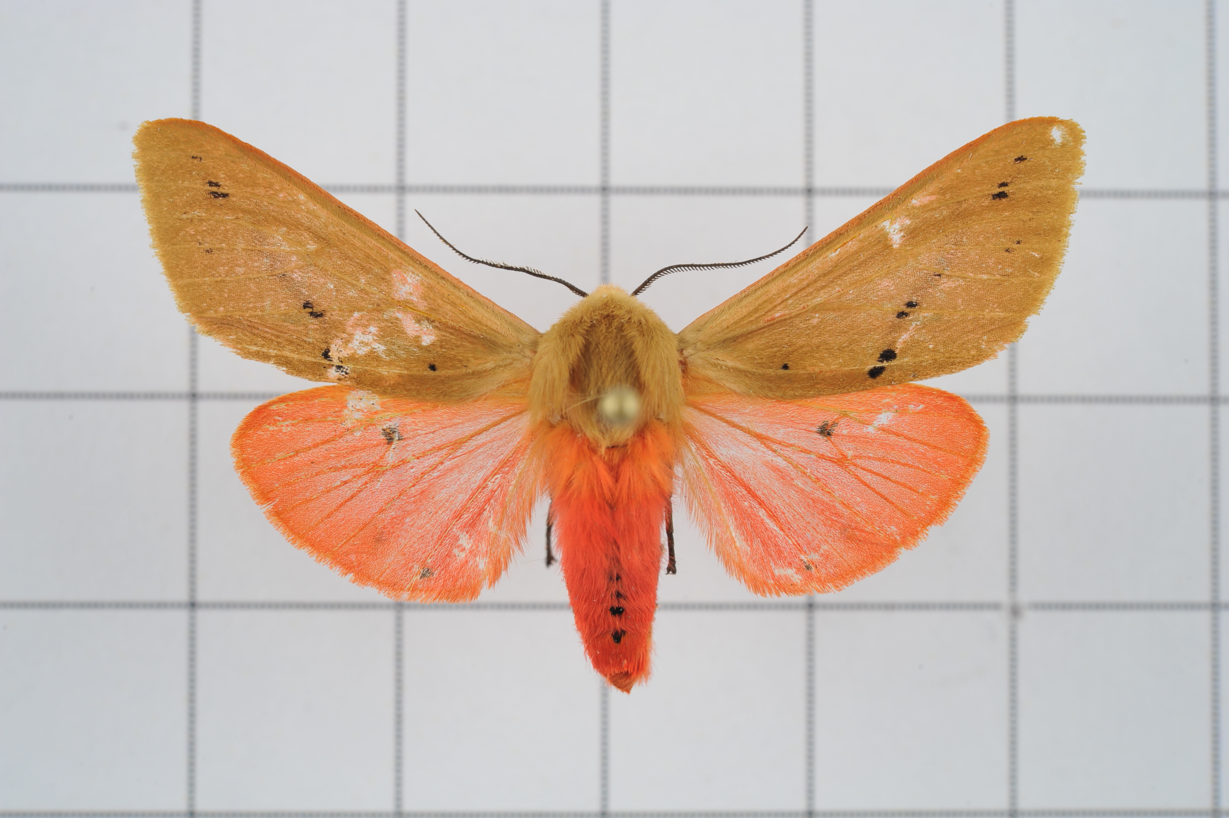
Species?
Spilarctia wilemani
